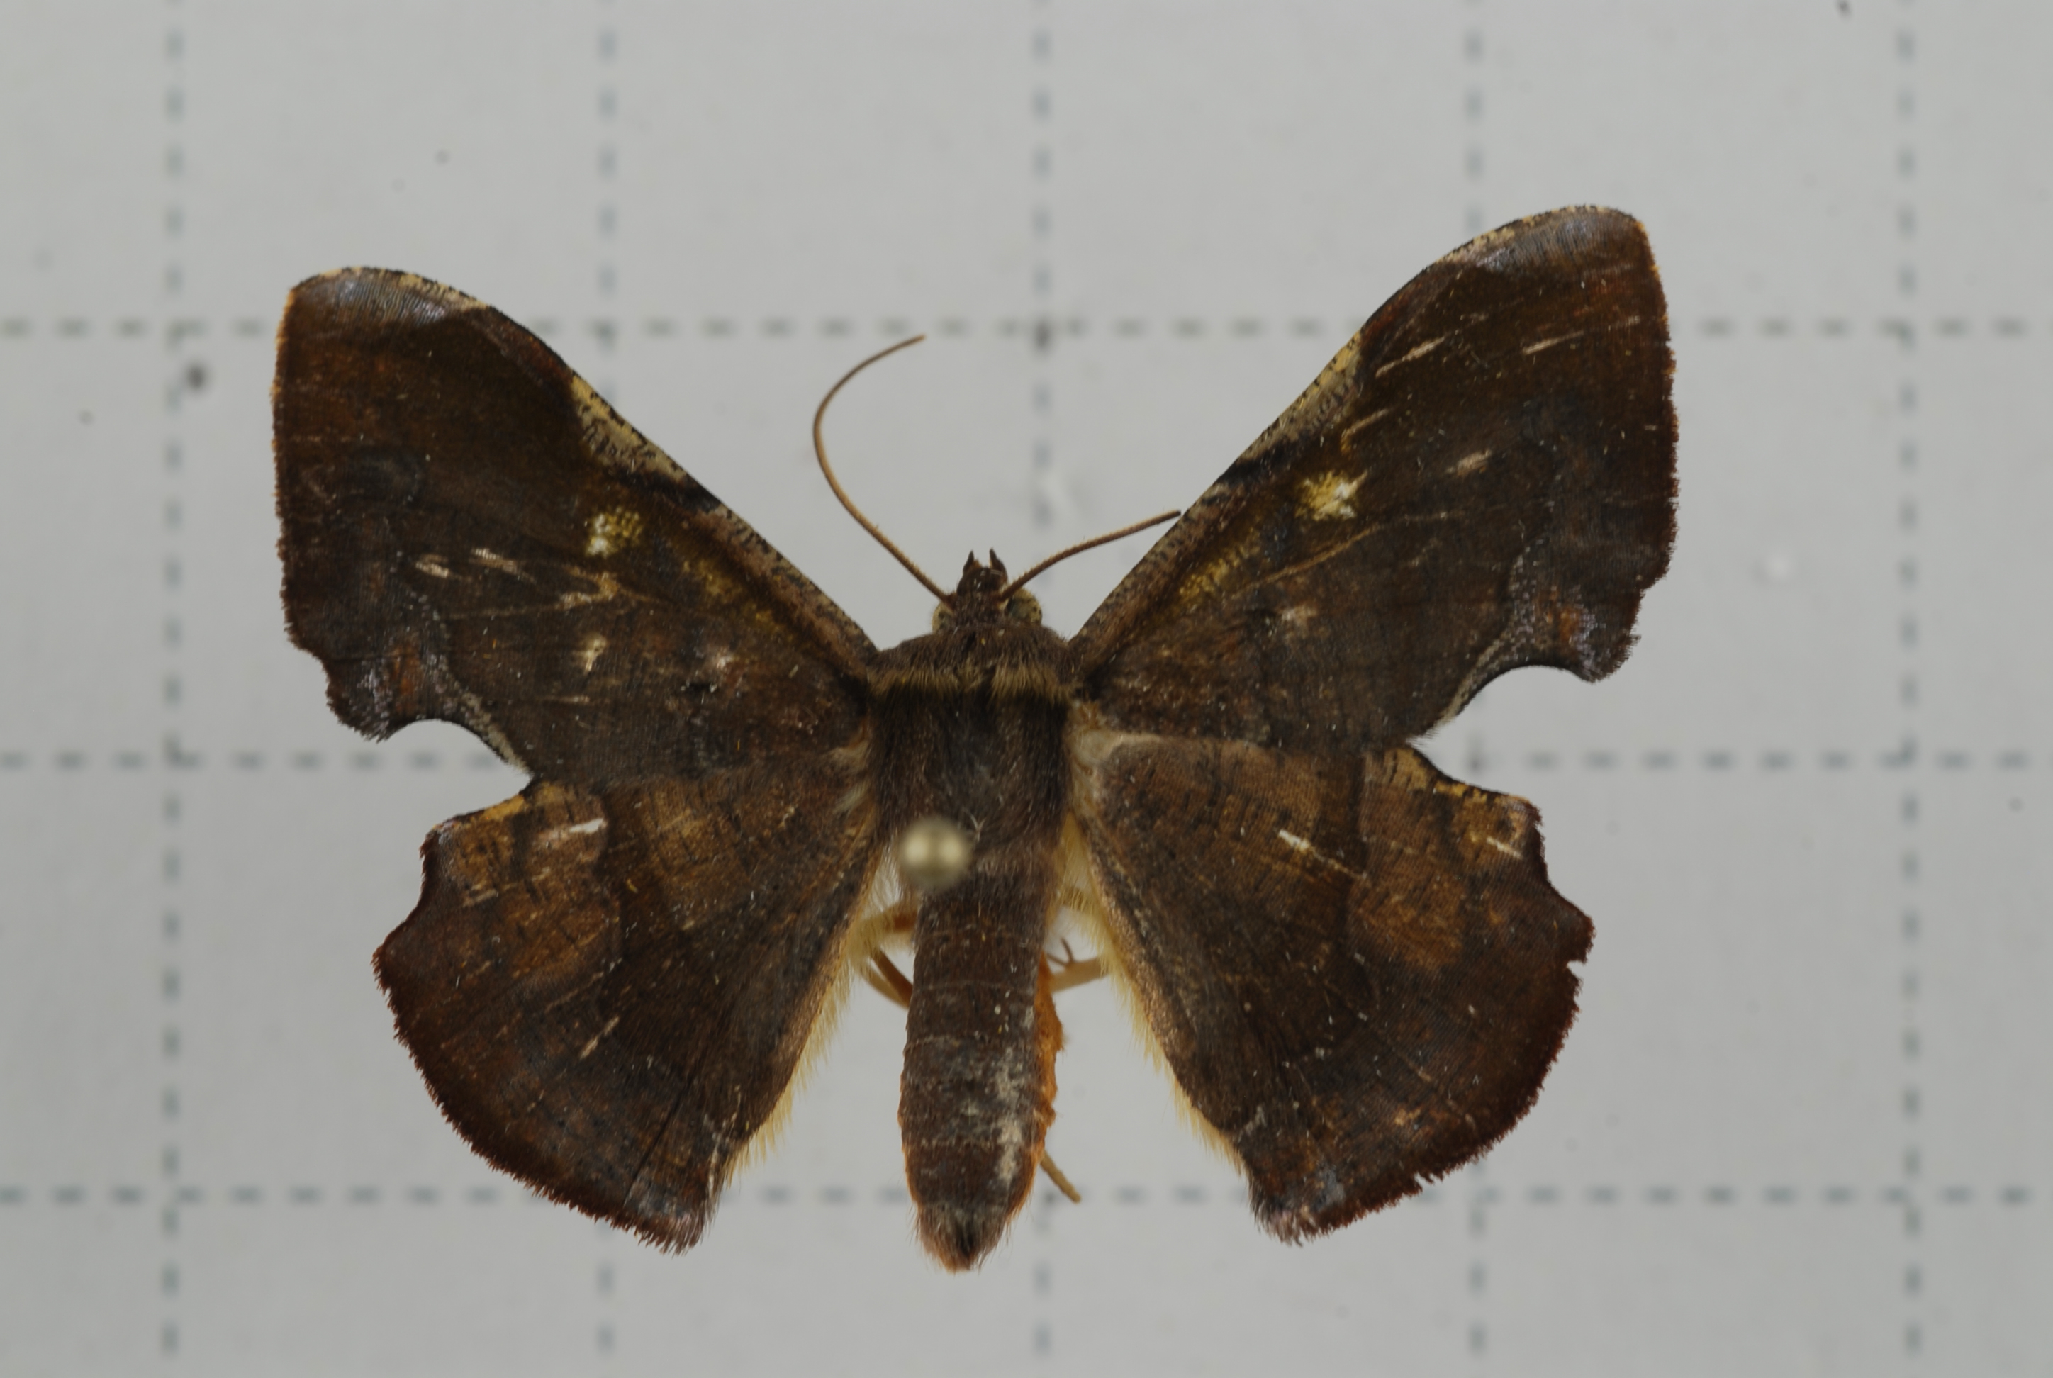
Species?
Fascellina chromataria
